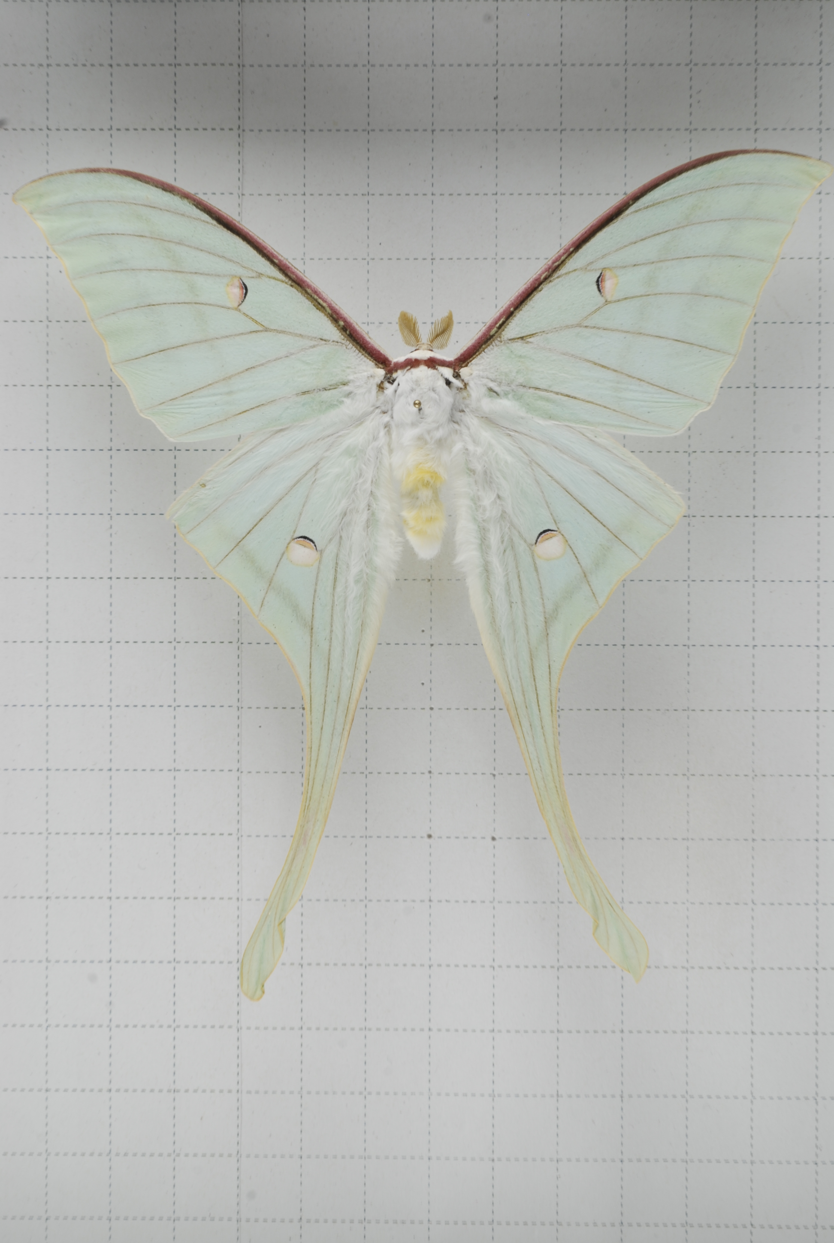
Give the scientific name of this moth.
Actias ningpoana ningtaiwana
